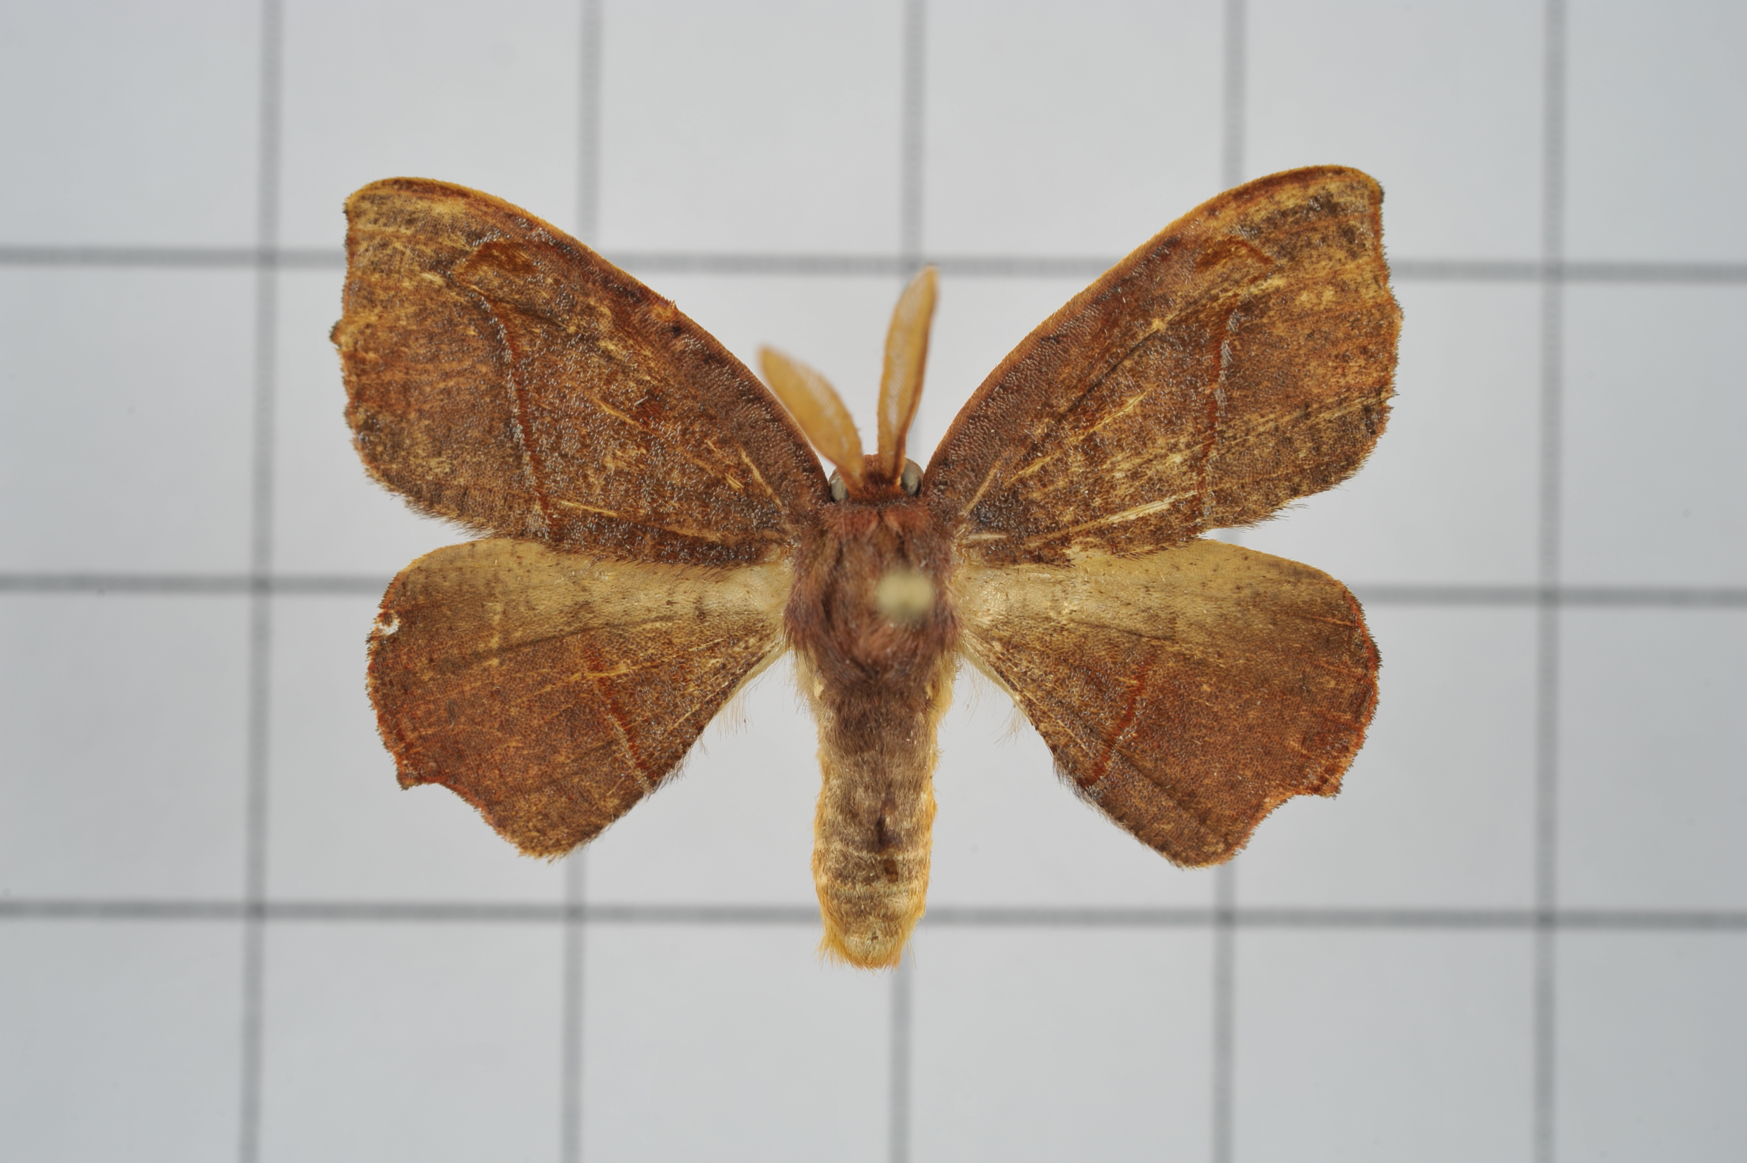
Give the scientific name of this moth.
Neoreta purpureofascia
